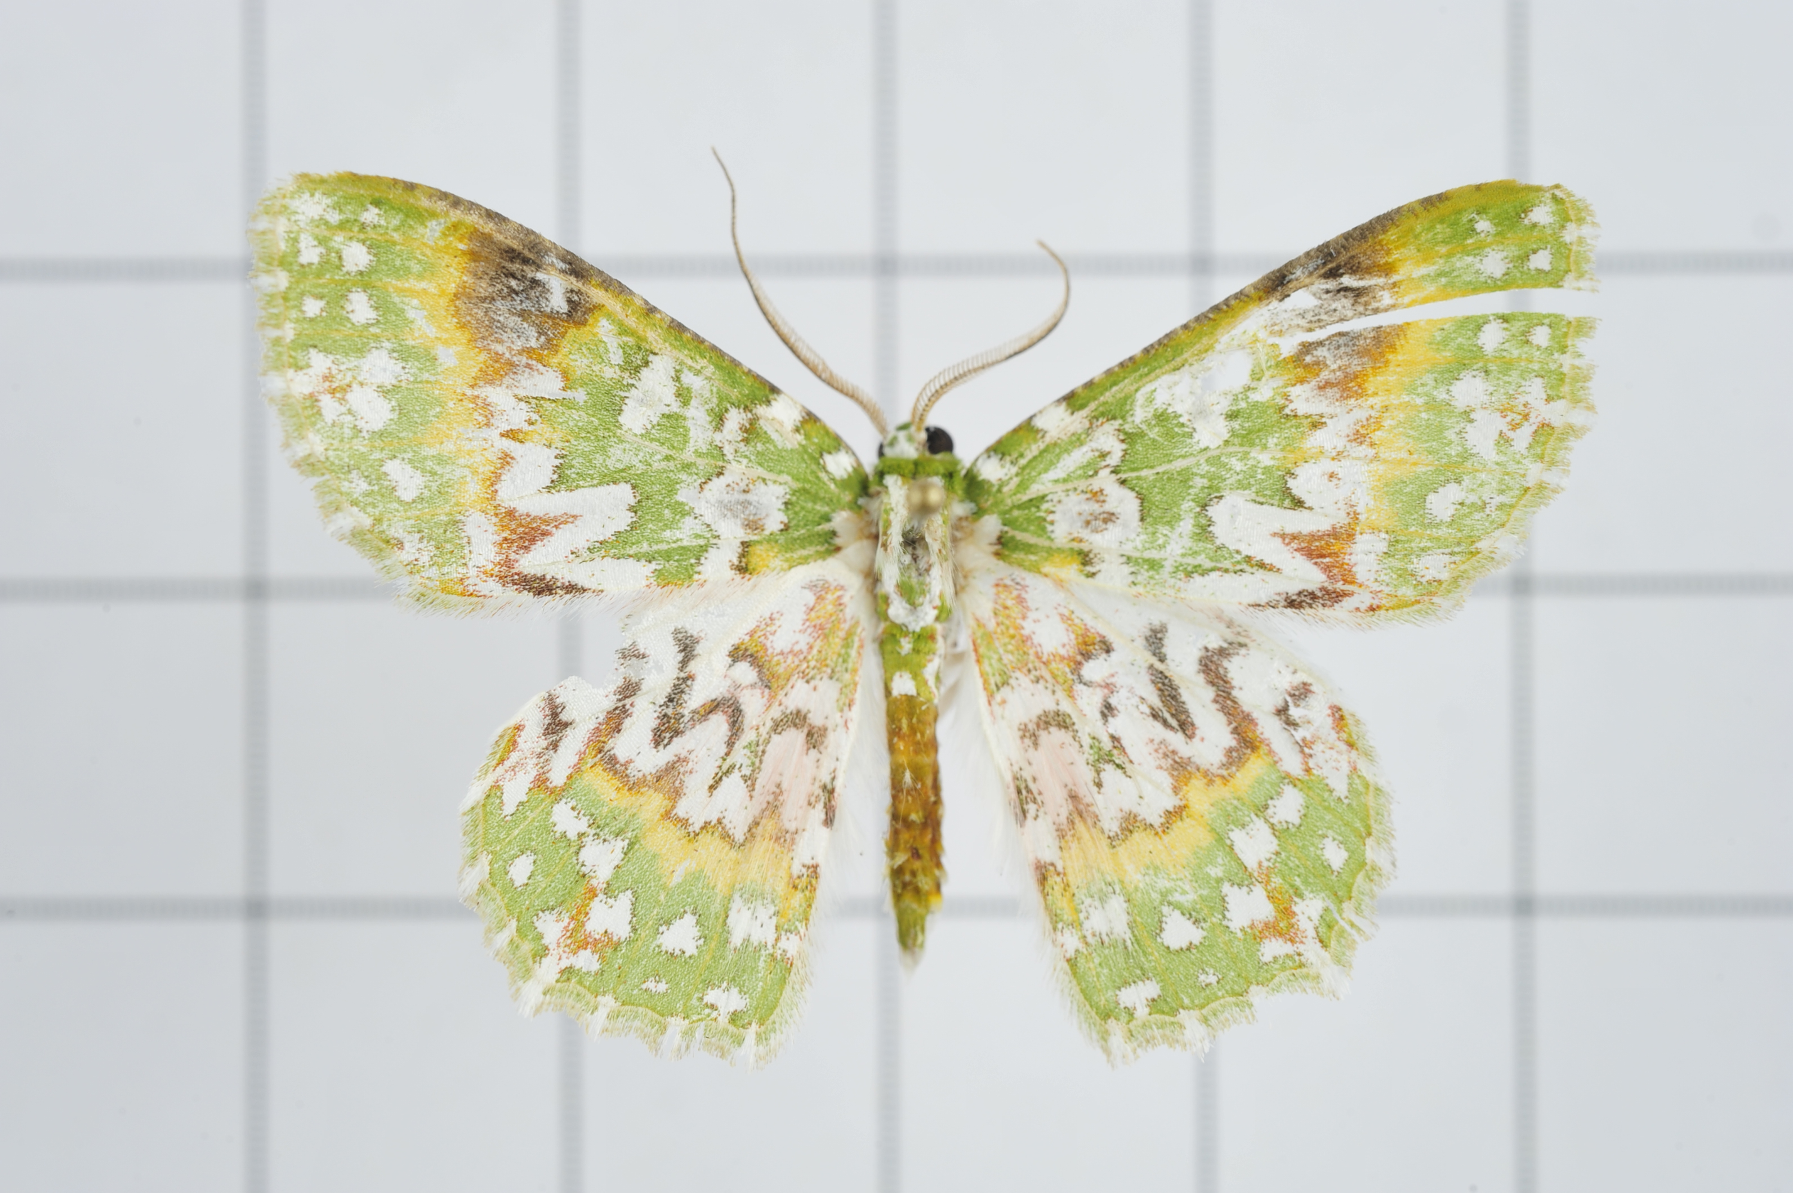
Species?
Eucyclodes aphrodite
